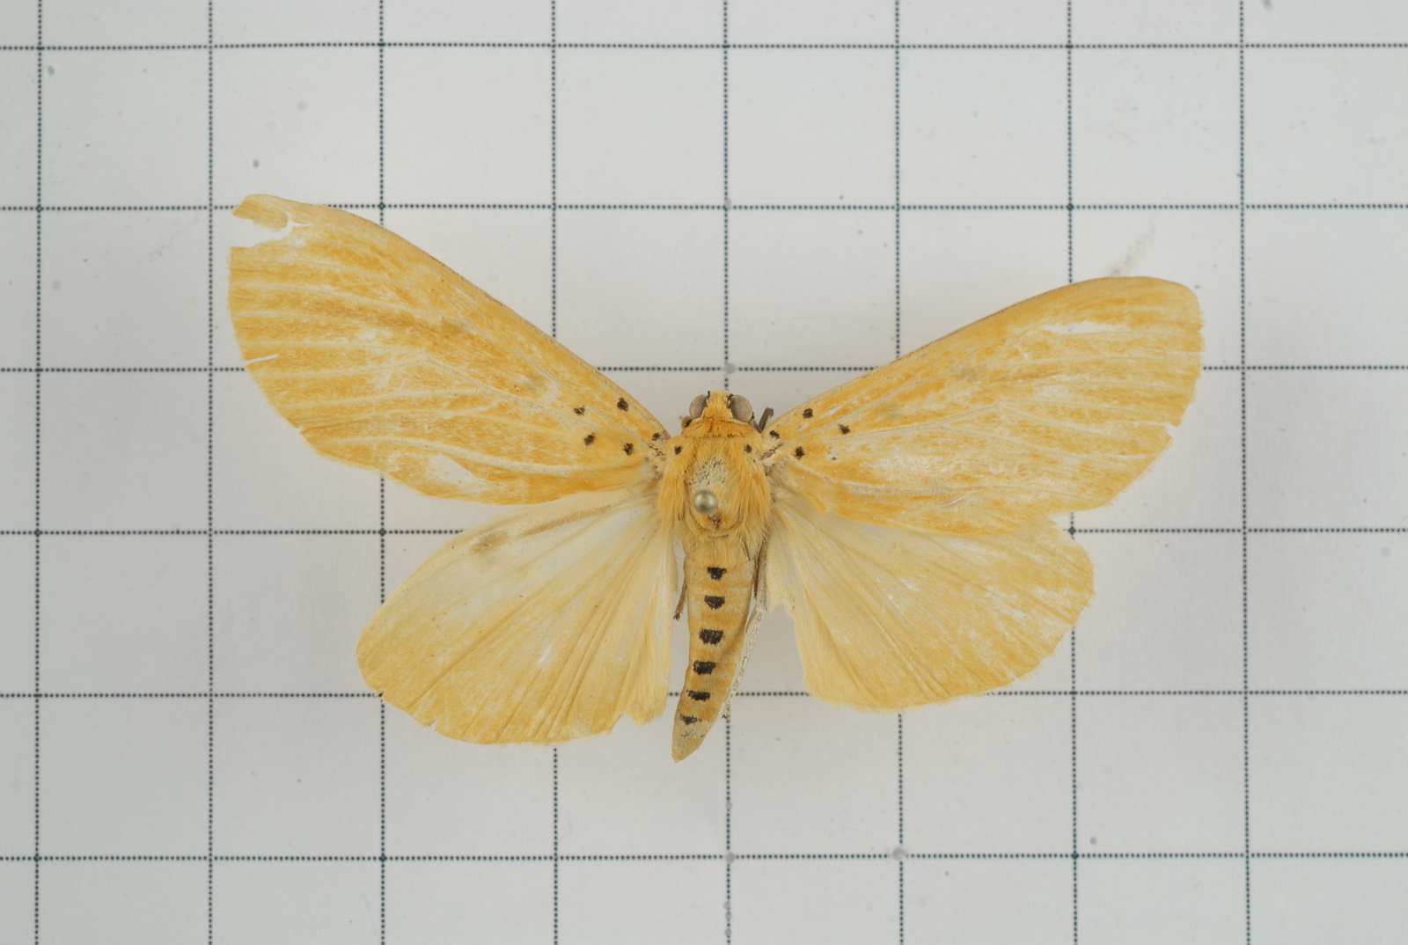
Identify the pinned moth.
Asota egens confinis
